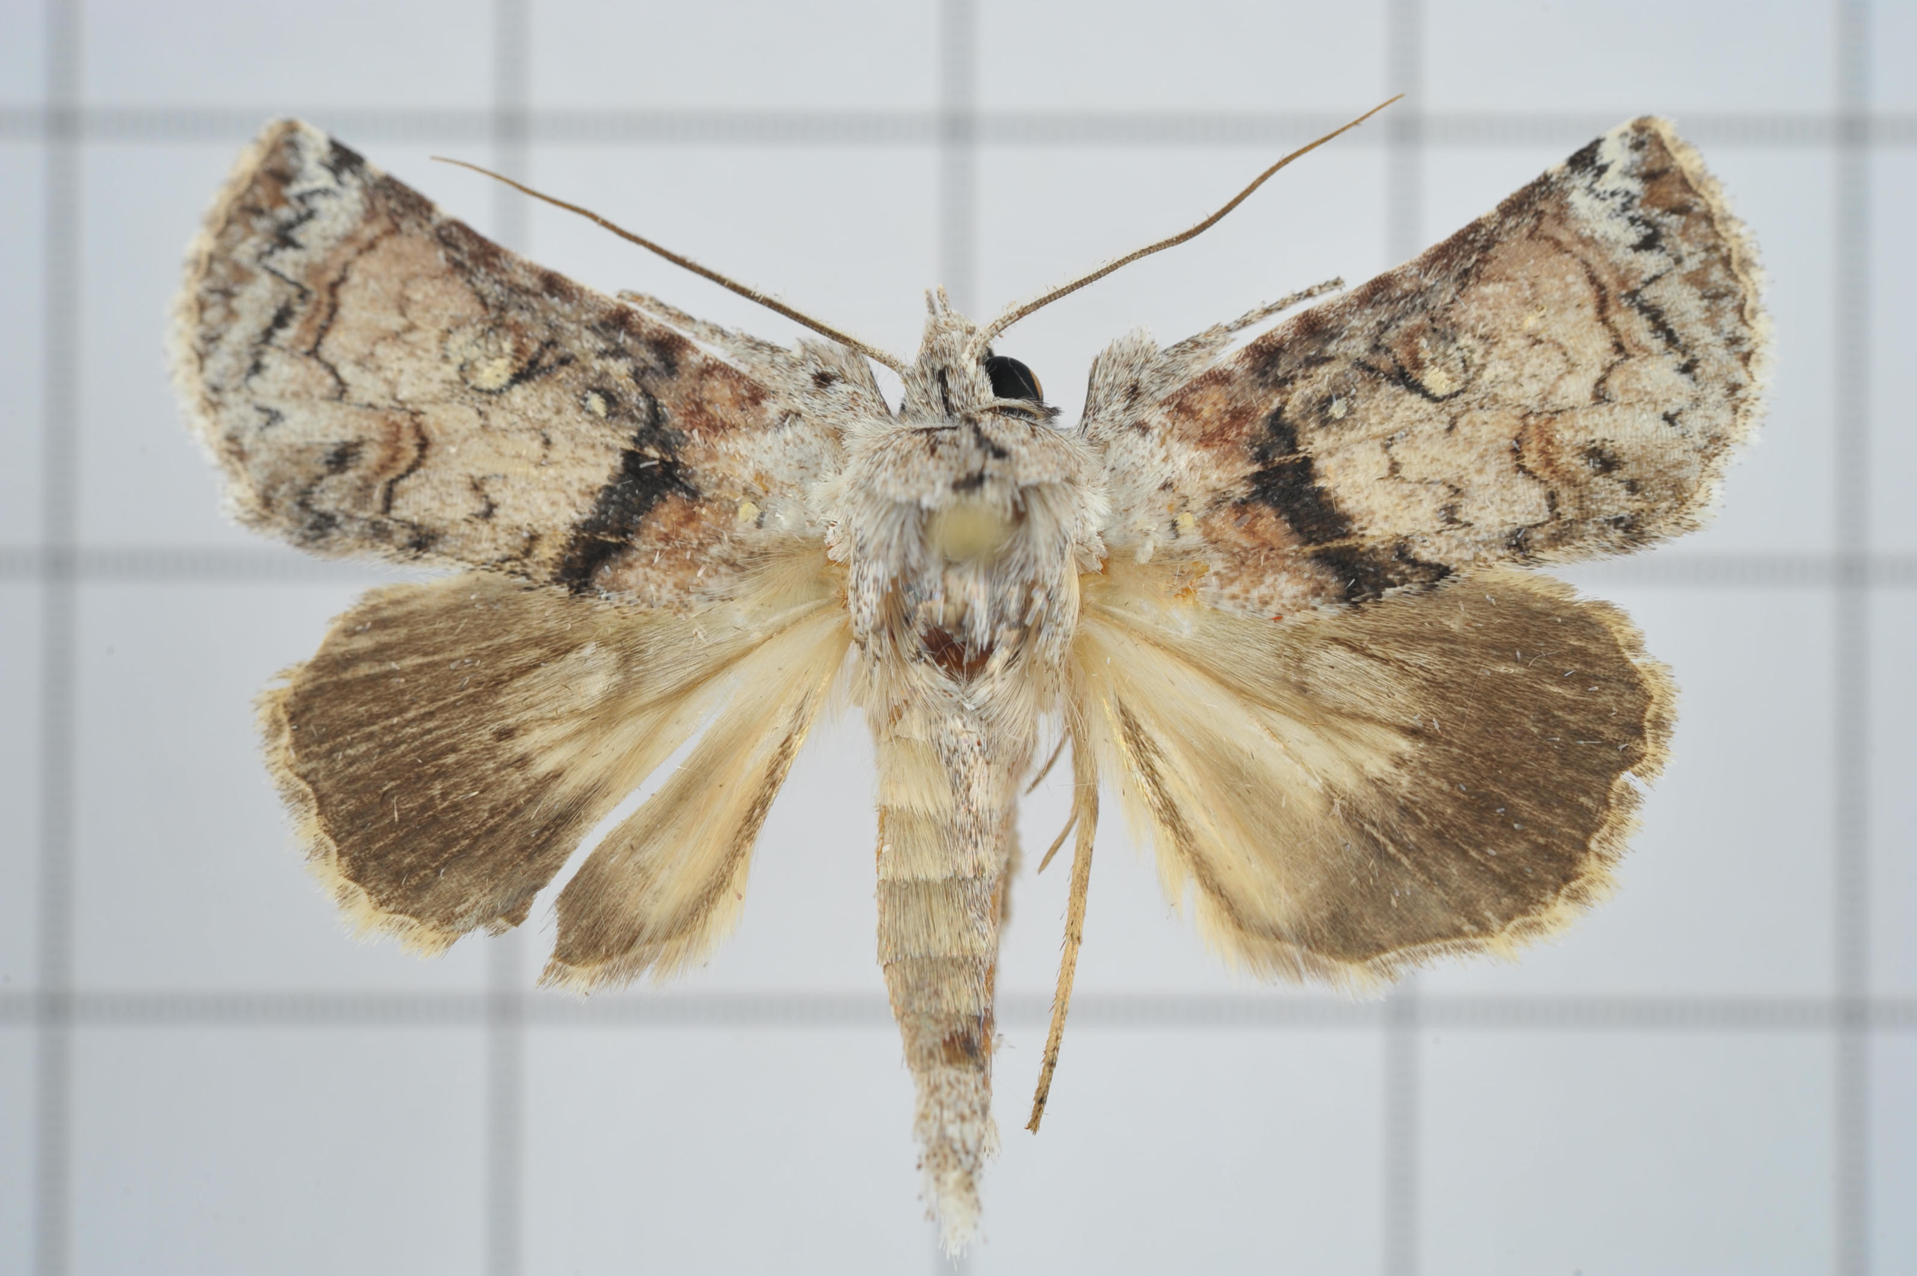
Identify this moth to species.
Macrobarasa xantholopha
